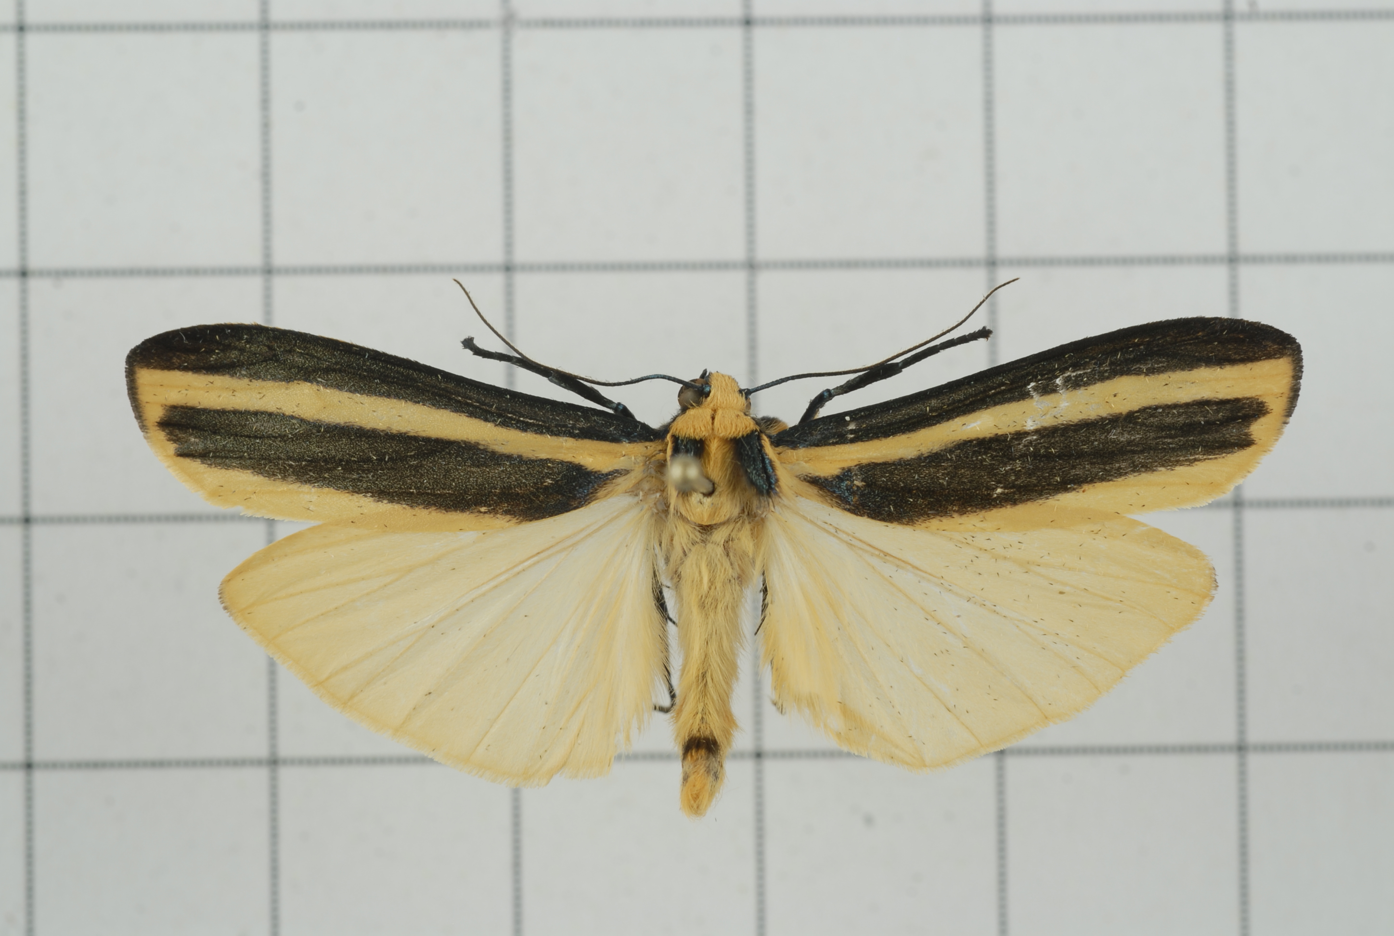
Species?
Chrysorabdia vilemani
